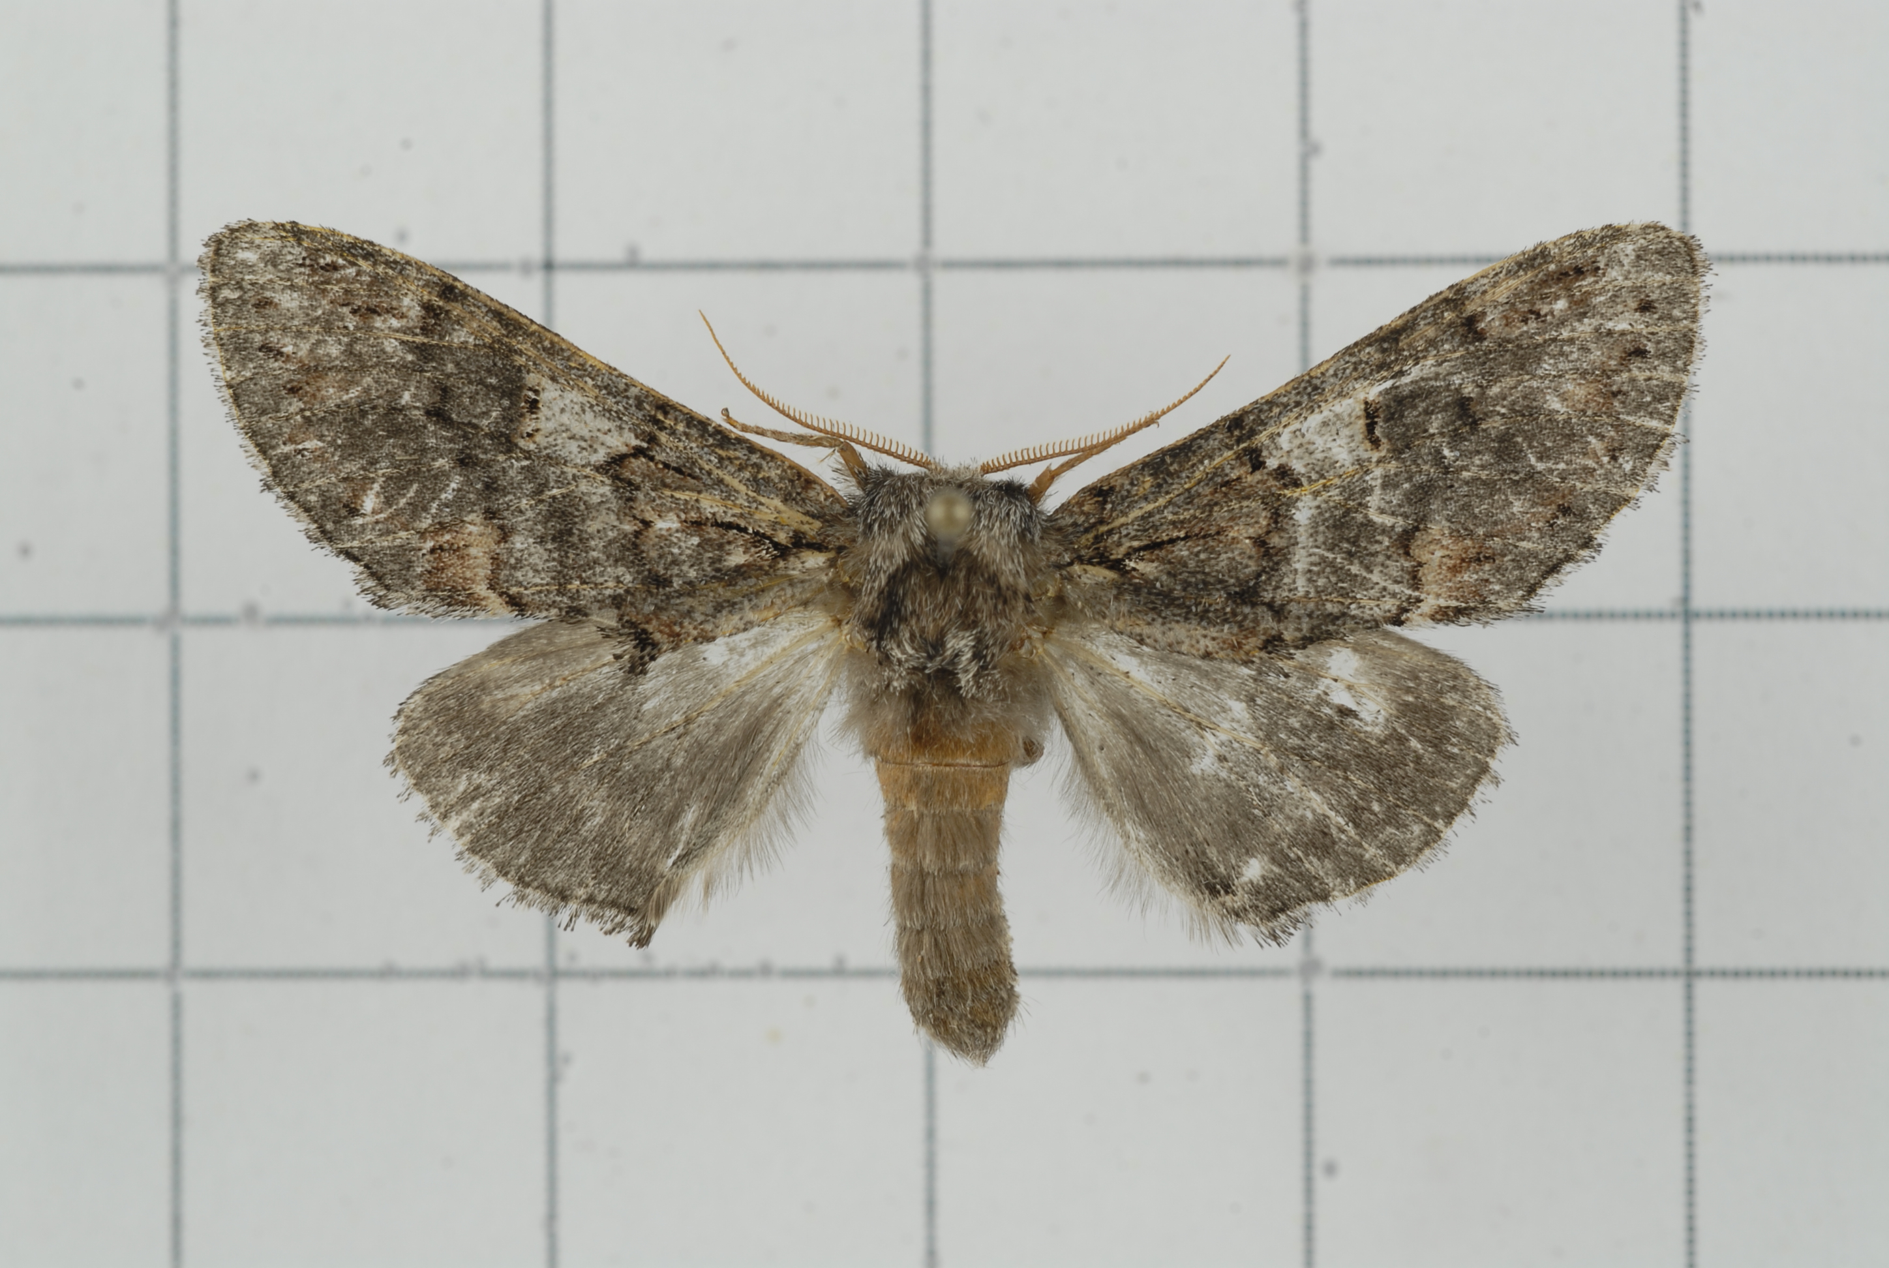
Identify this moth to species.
Notodonta griseotincta
